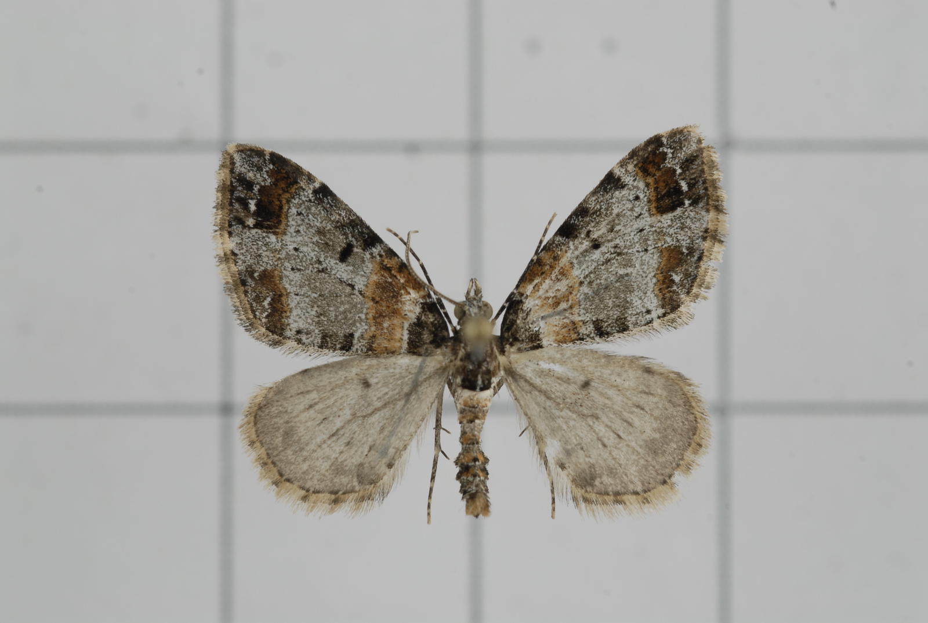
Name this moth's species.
Martania albofasciata
